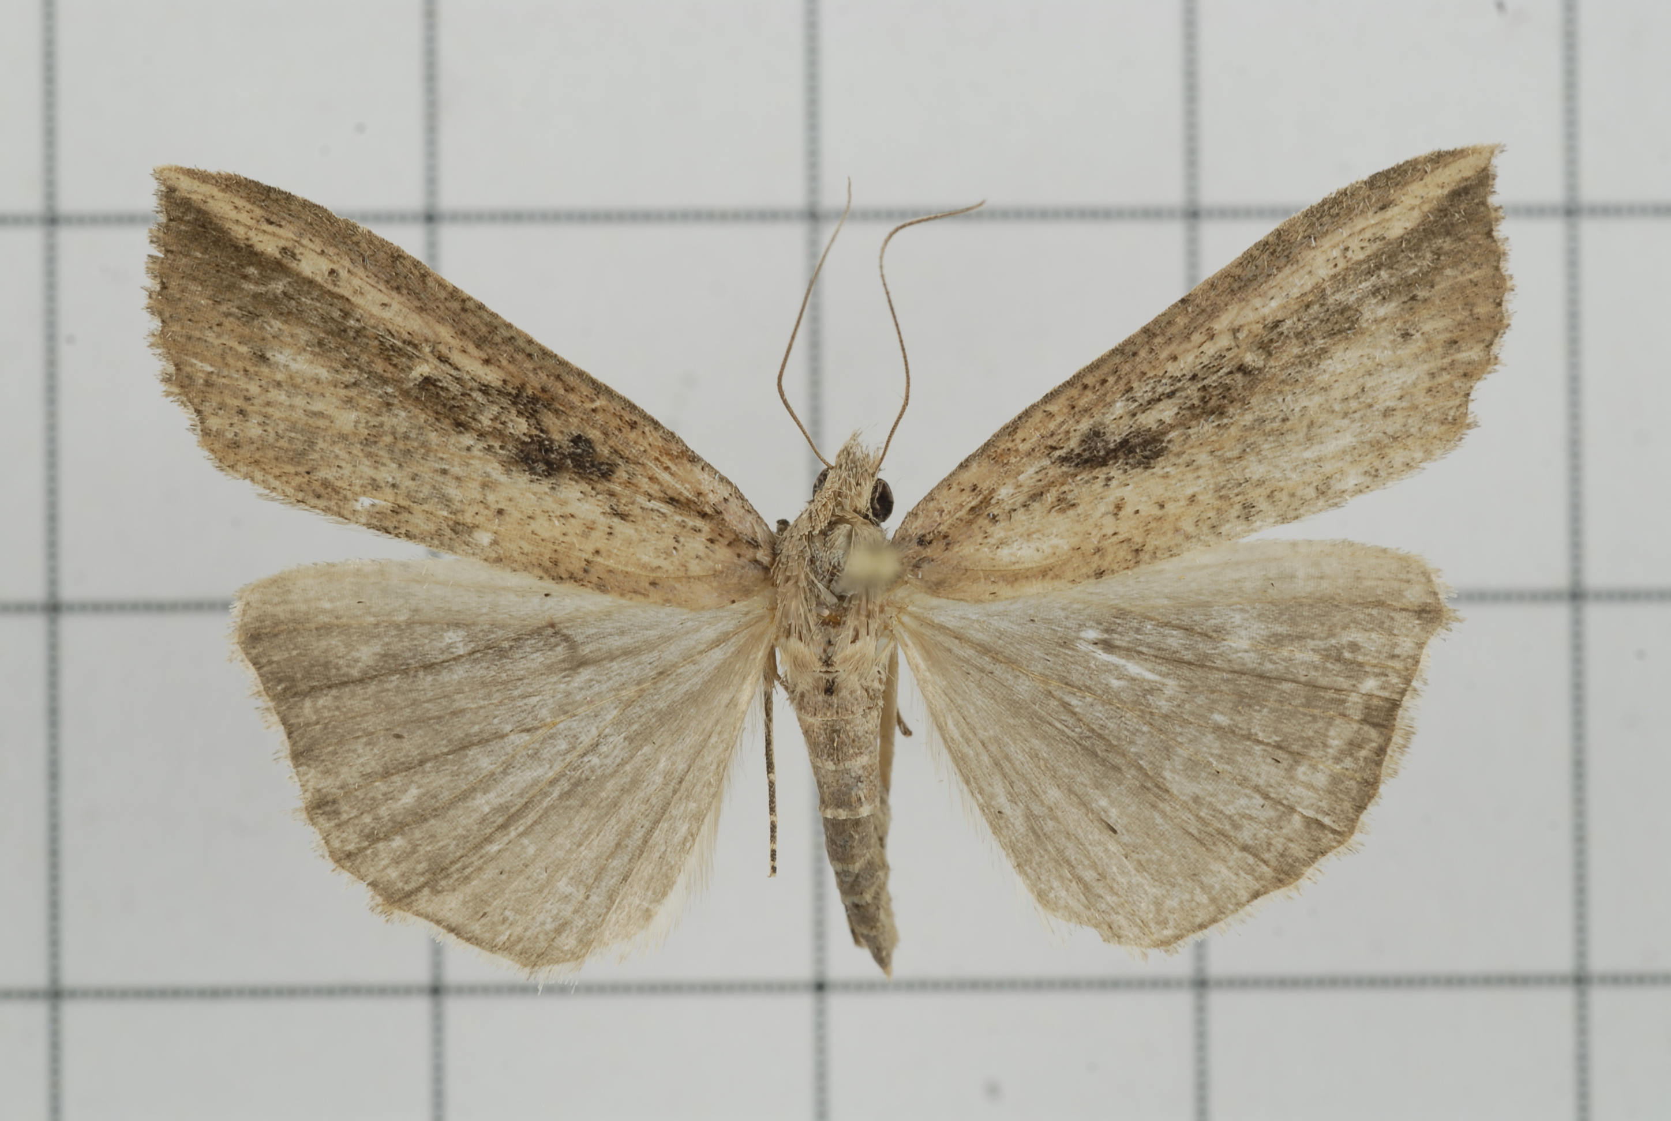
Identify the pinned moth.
Hypena longipennis
